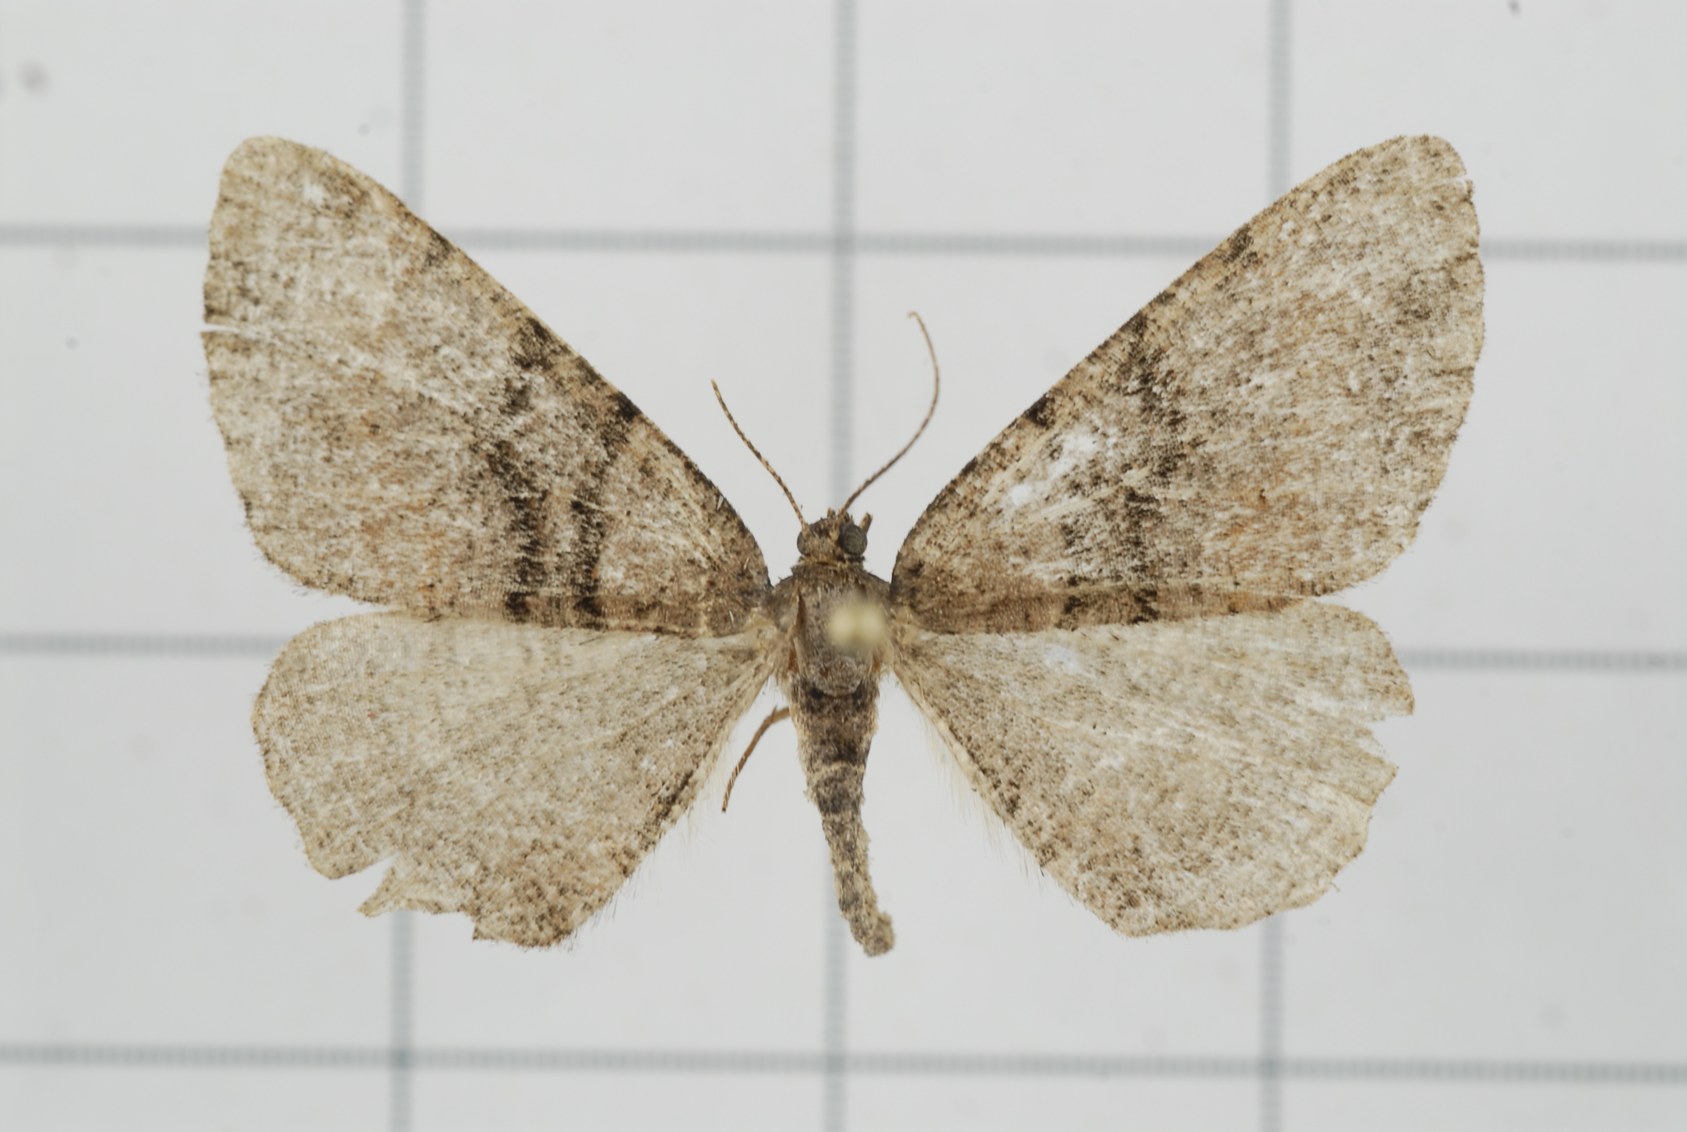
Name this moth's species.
Anectropis semifascia
